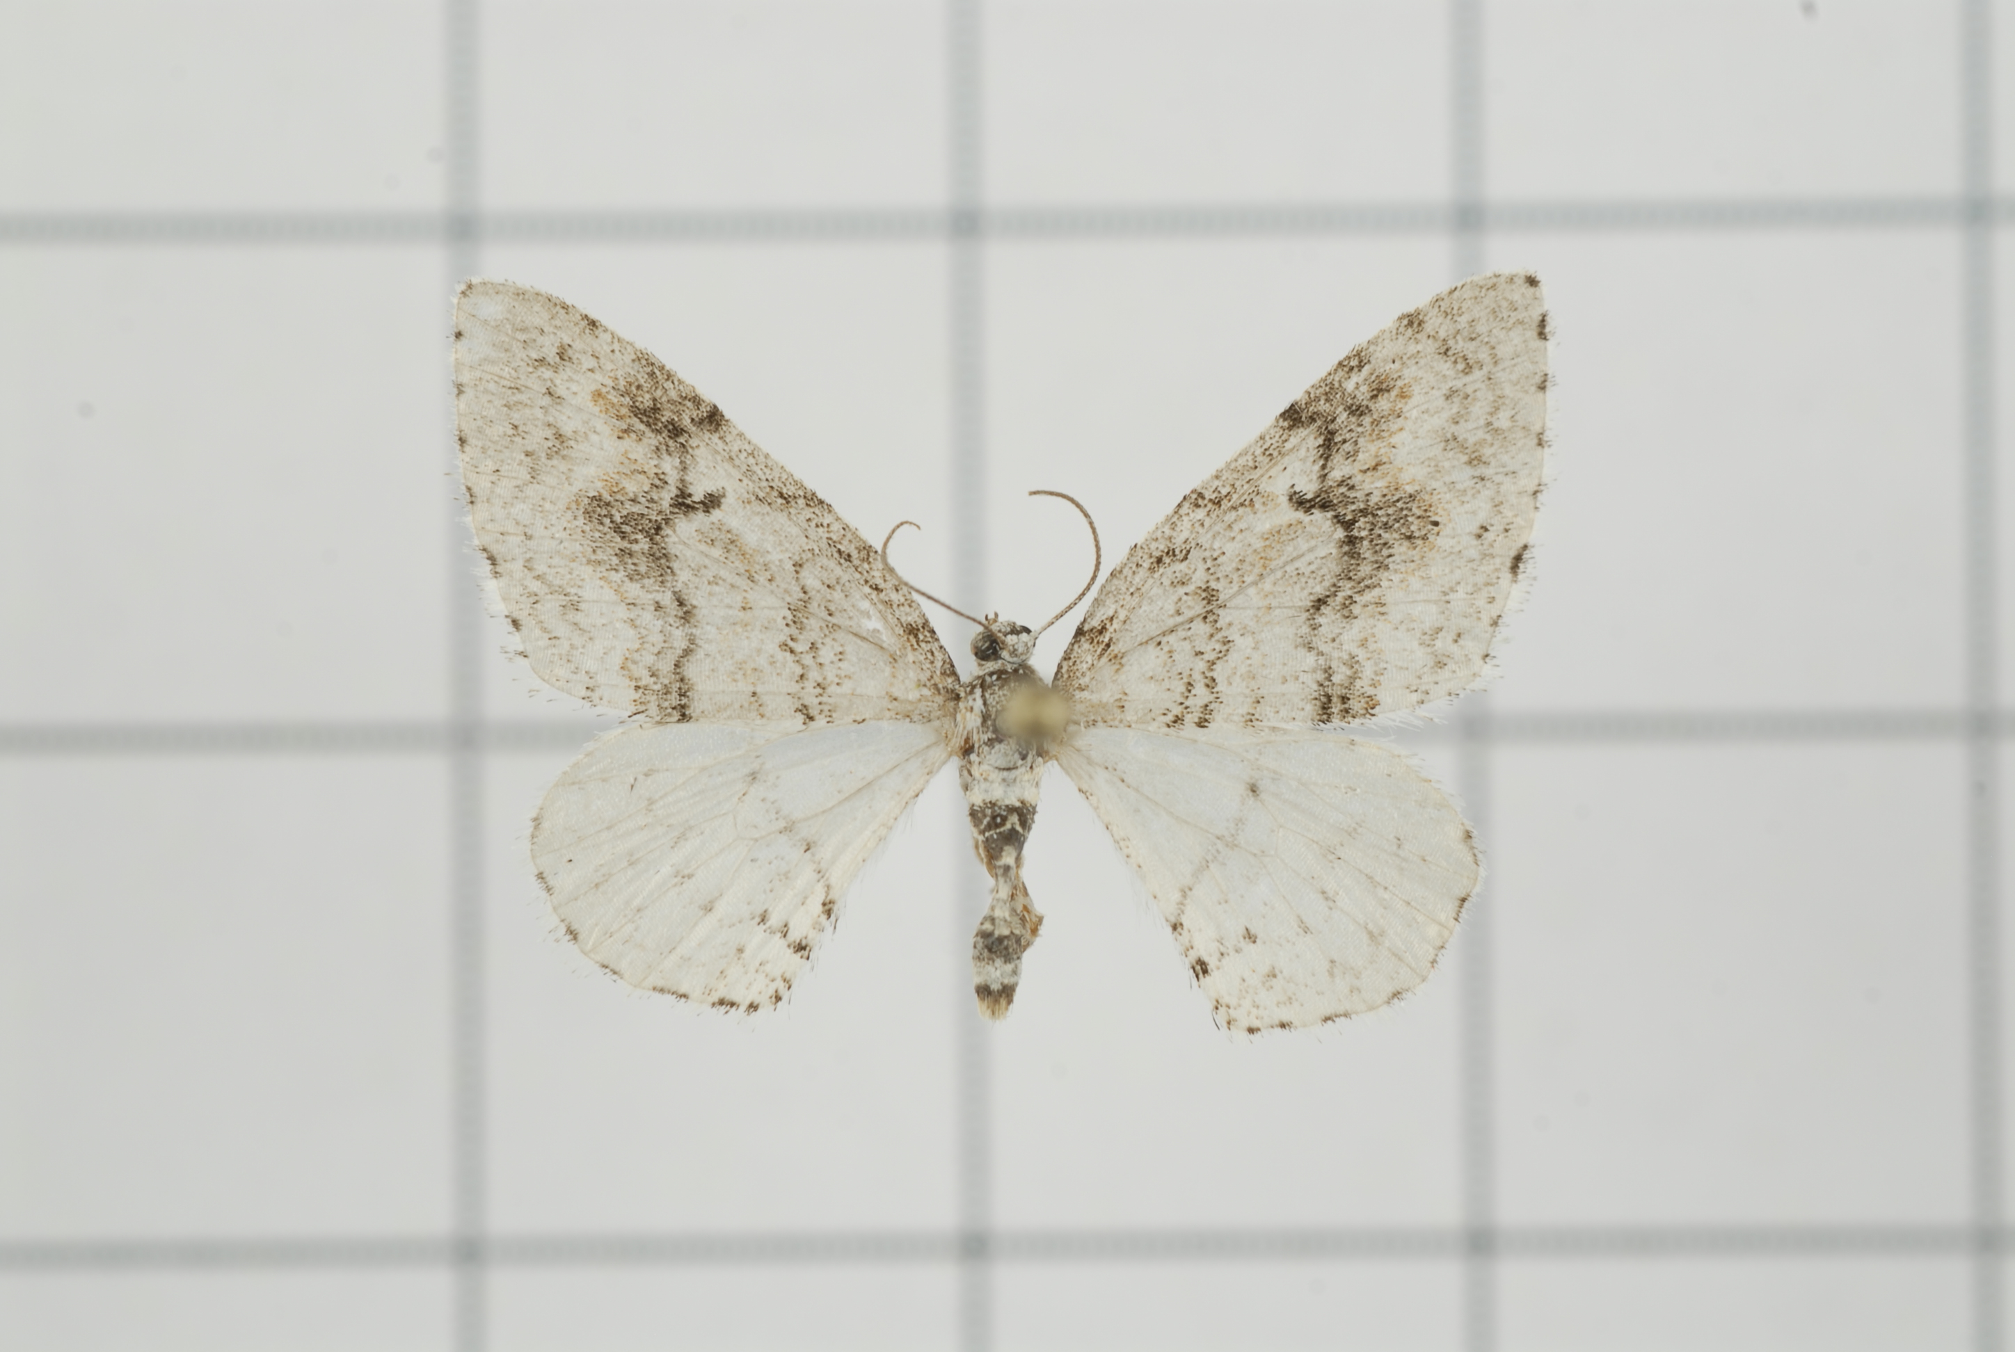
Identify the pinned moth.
Venusia megaspilata
